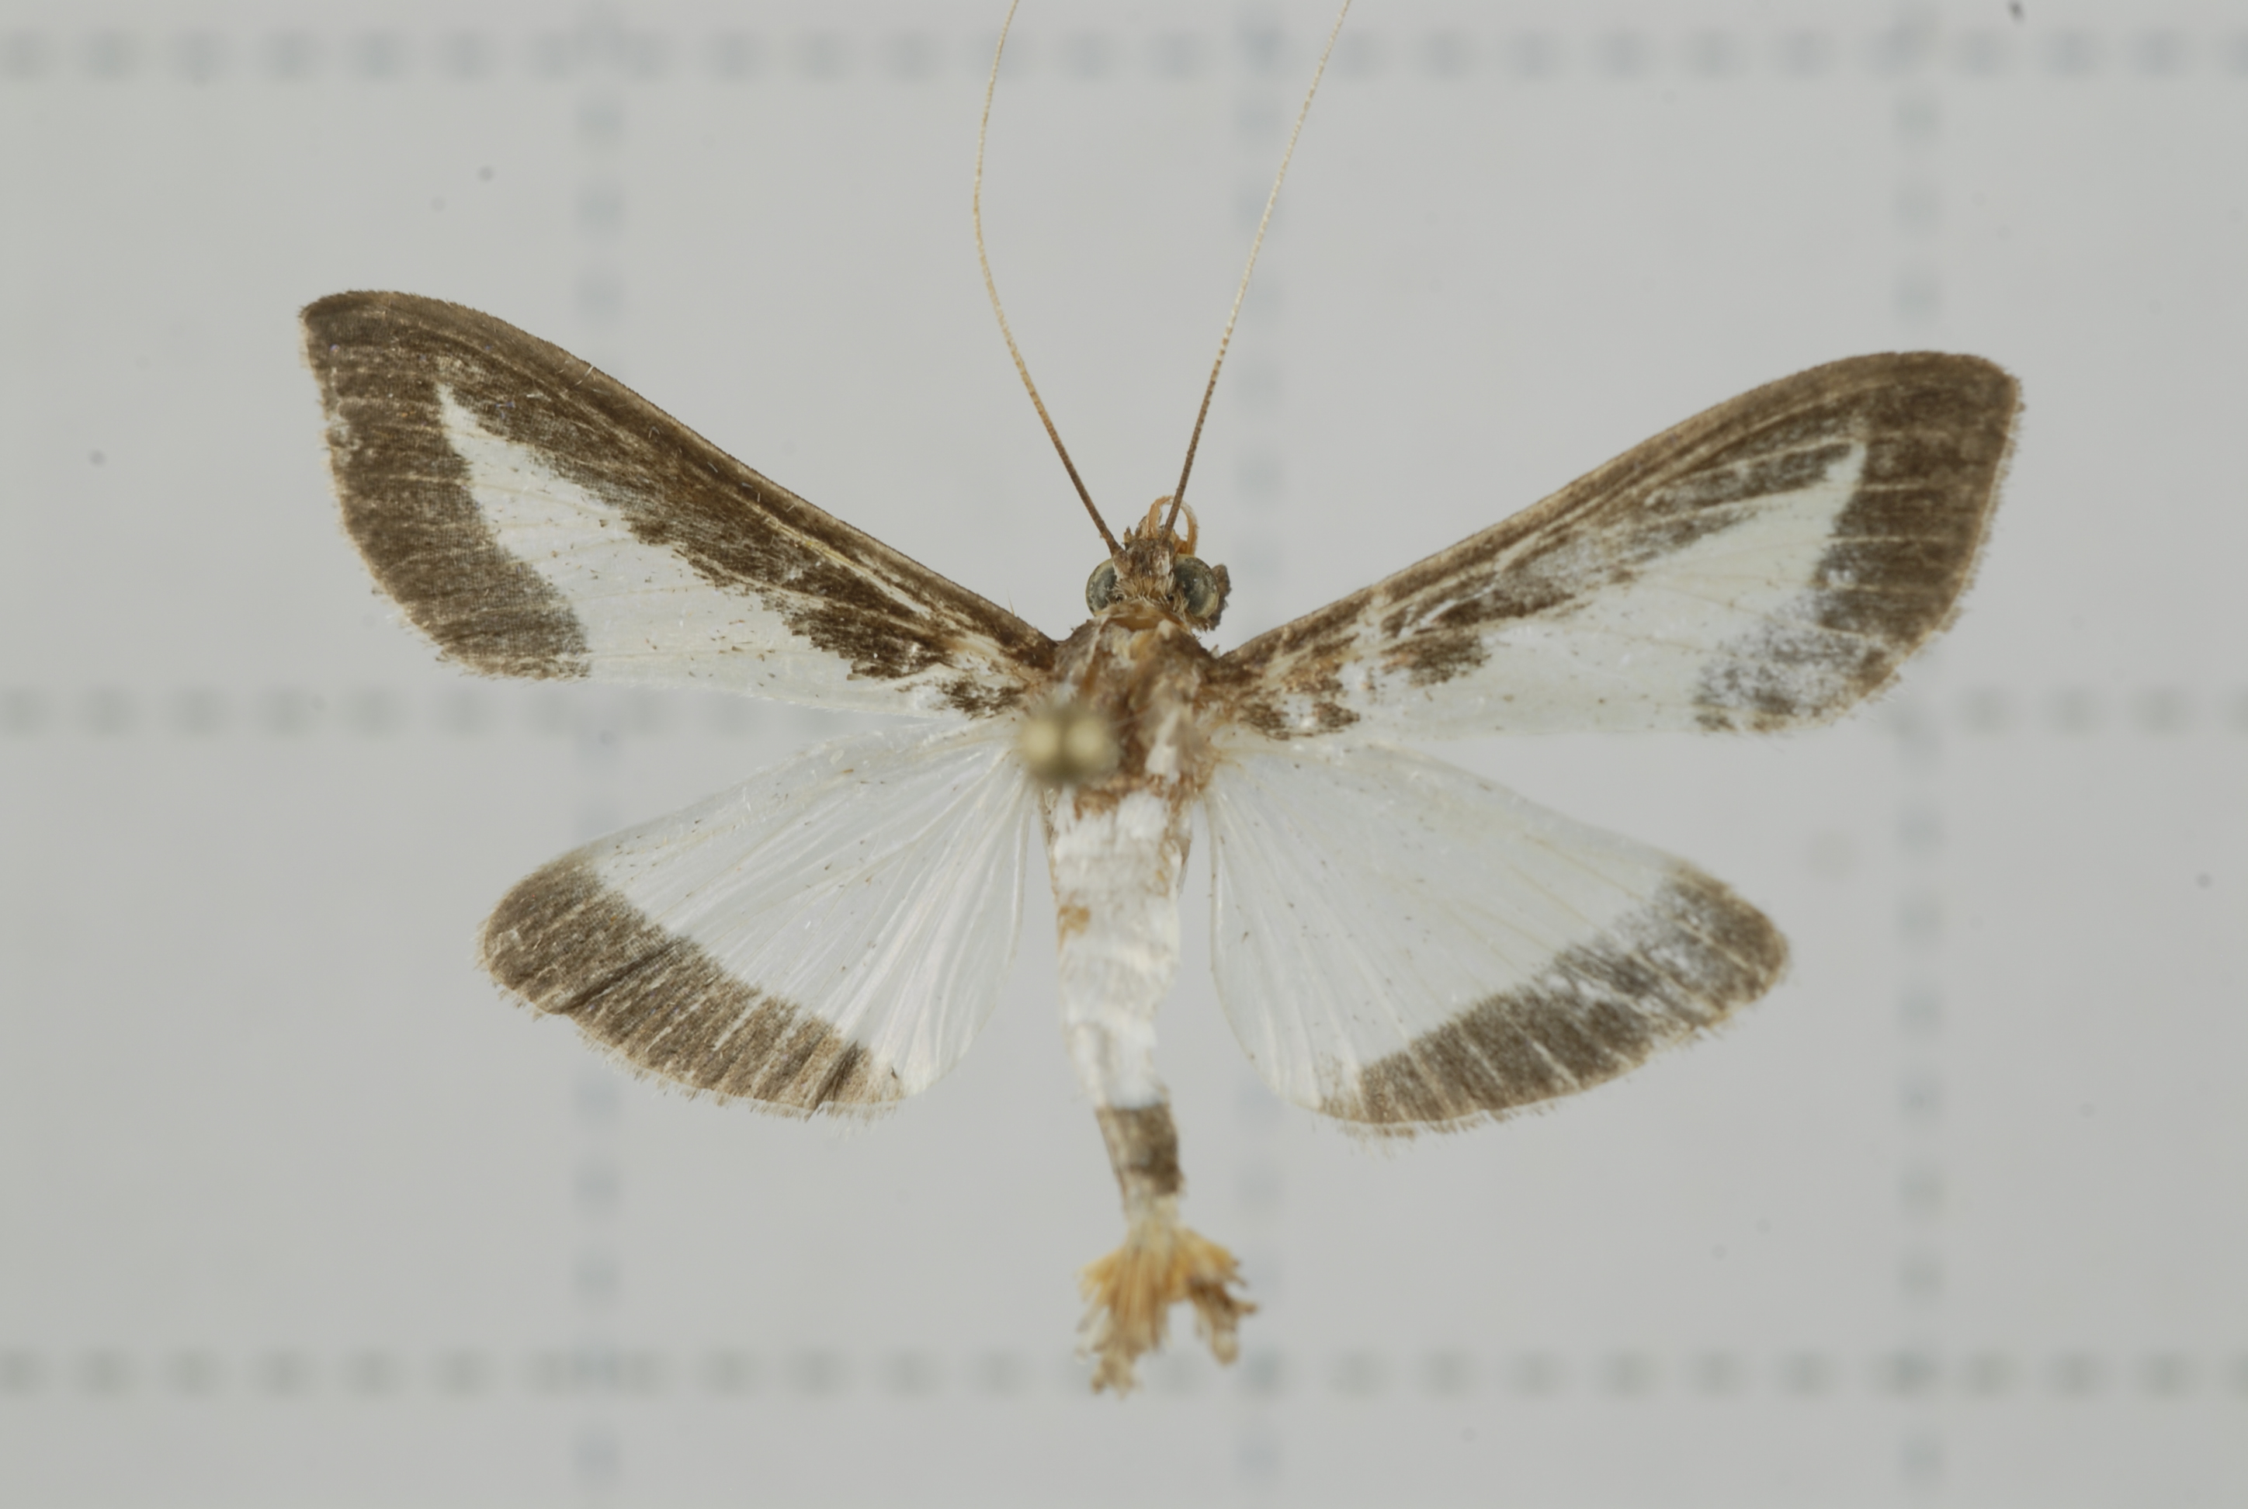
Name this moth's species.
Diaphania indica
